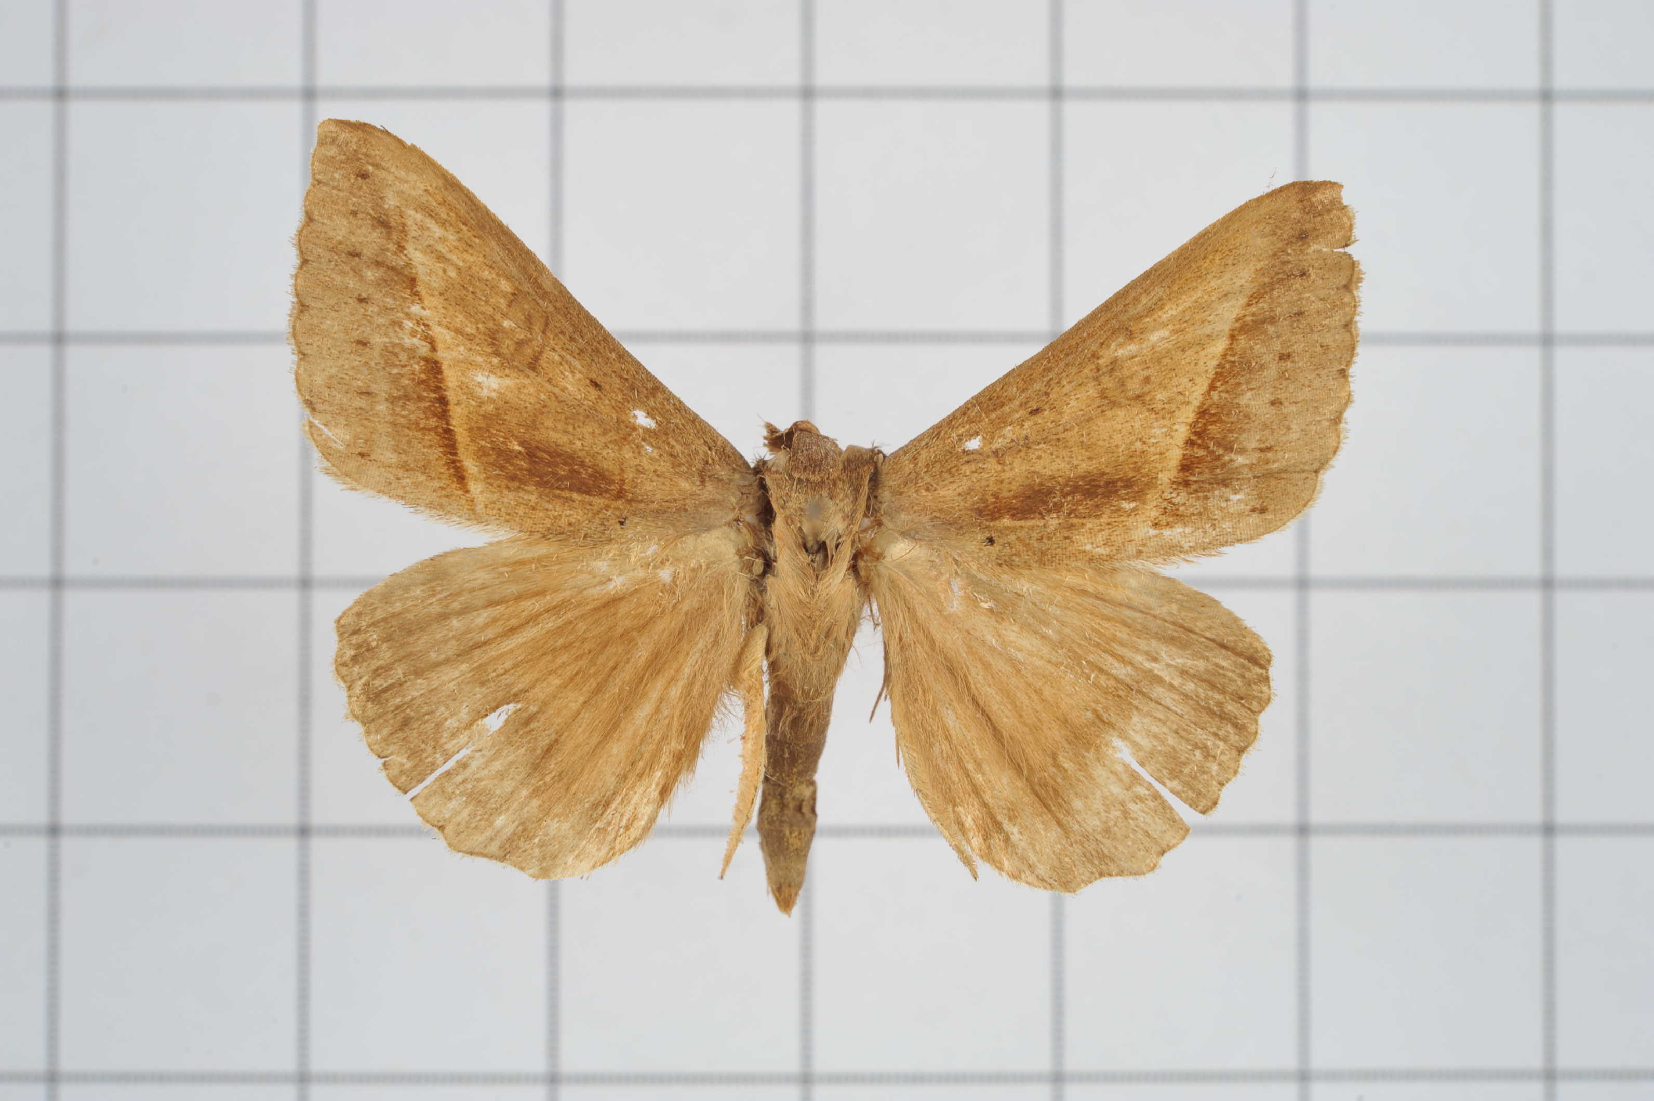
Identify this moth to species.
Mocis frugalis
